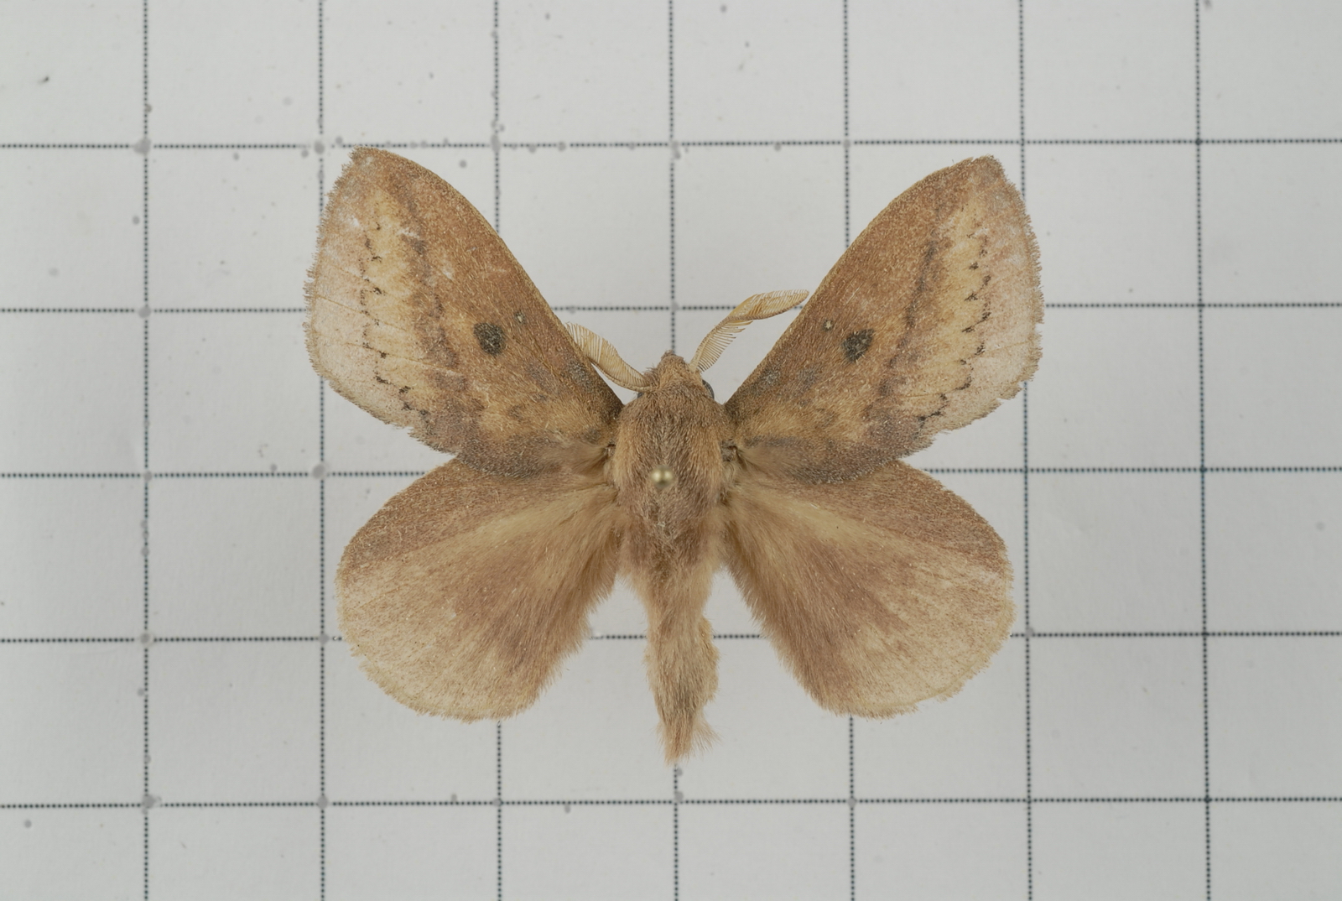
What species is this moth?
Euthrix nigropuncta
